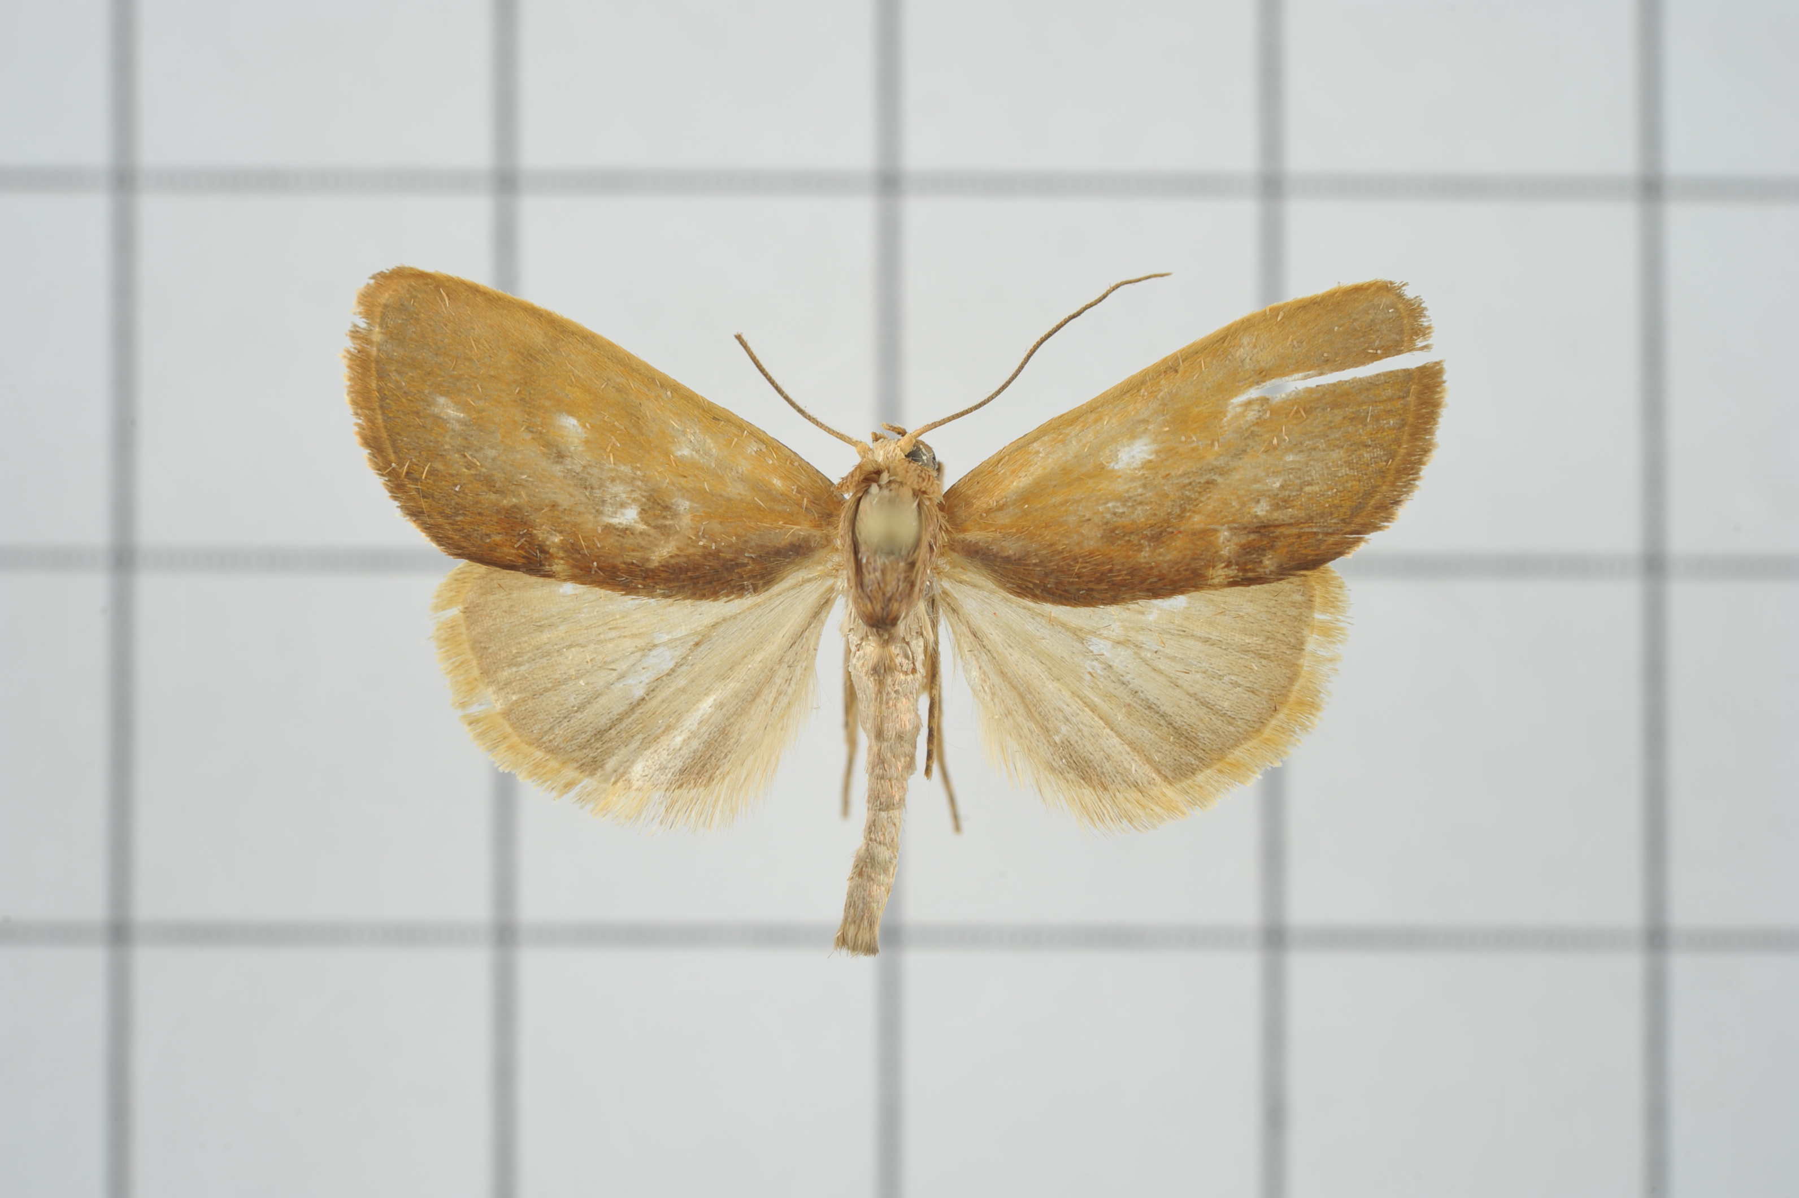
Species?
Iragaodes nobilis
